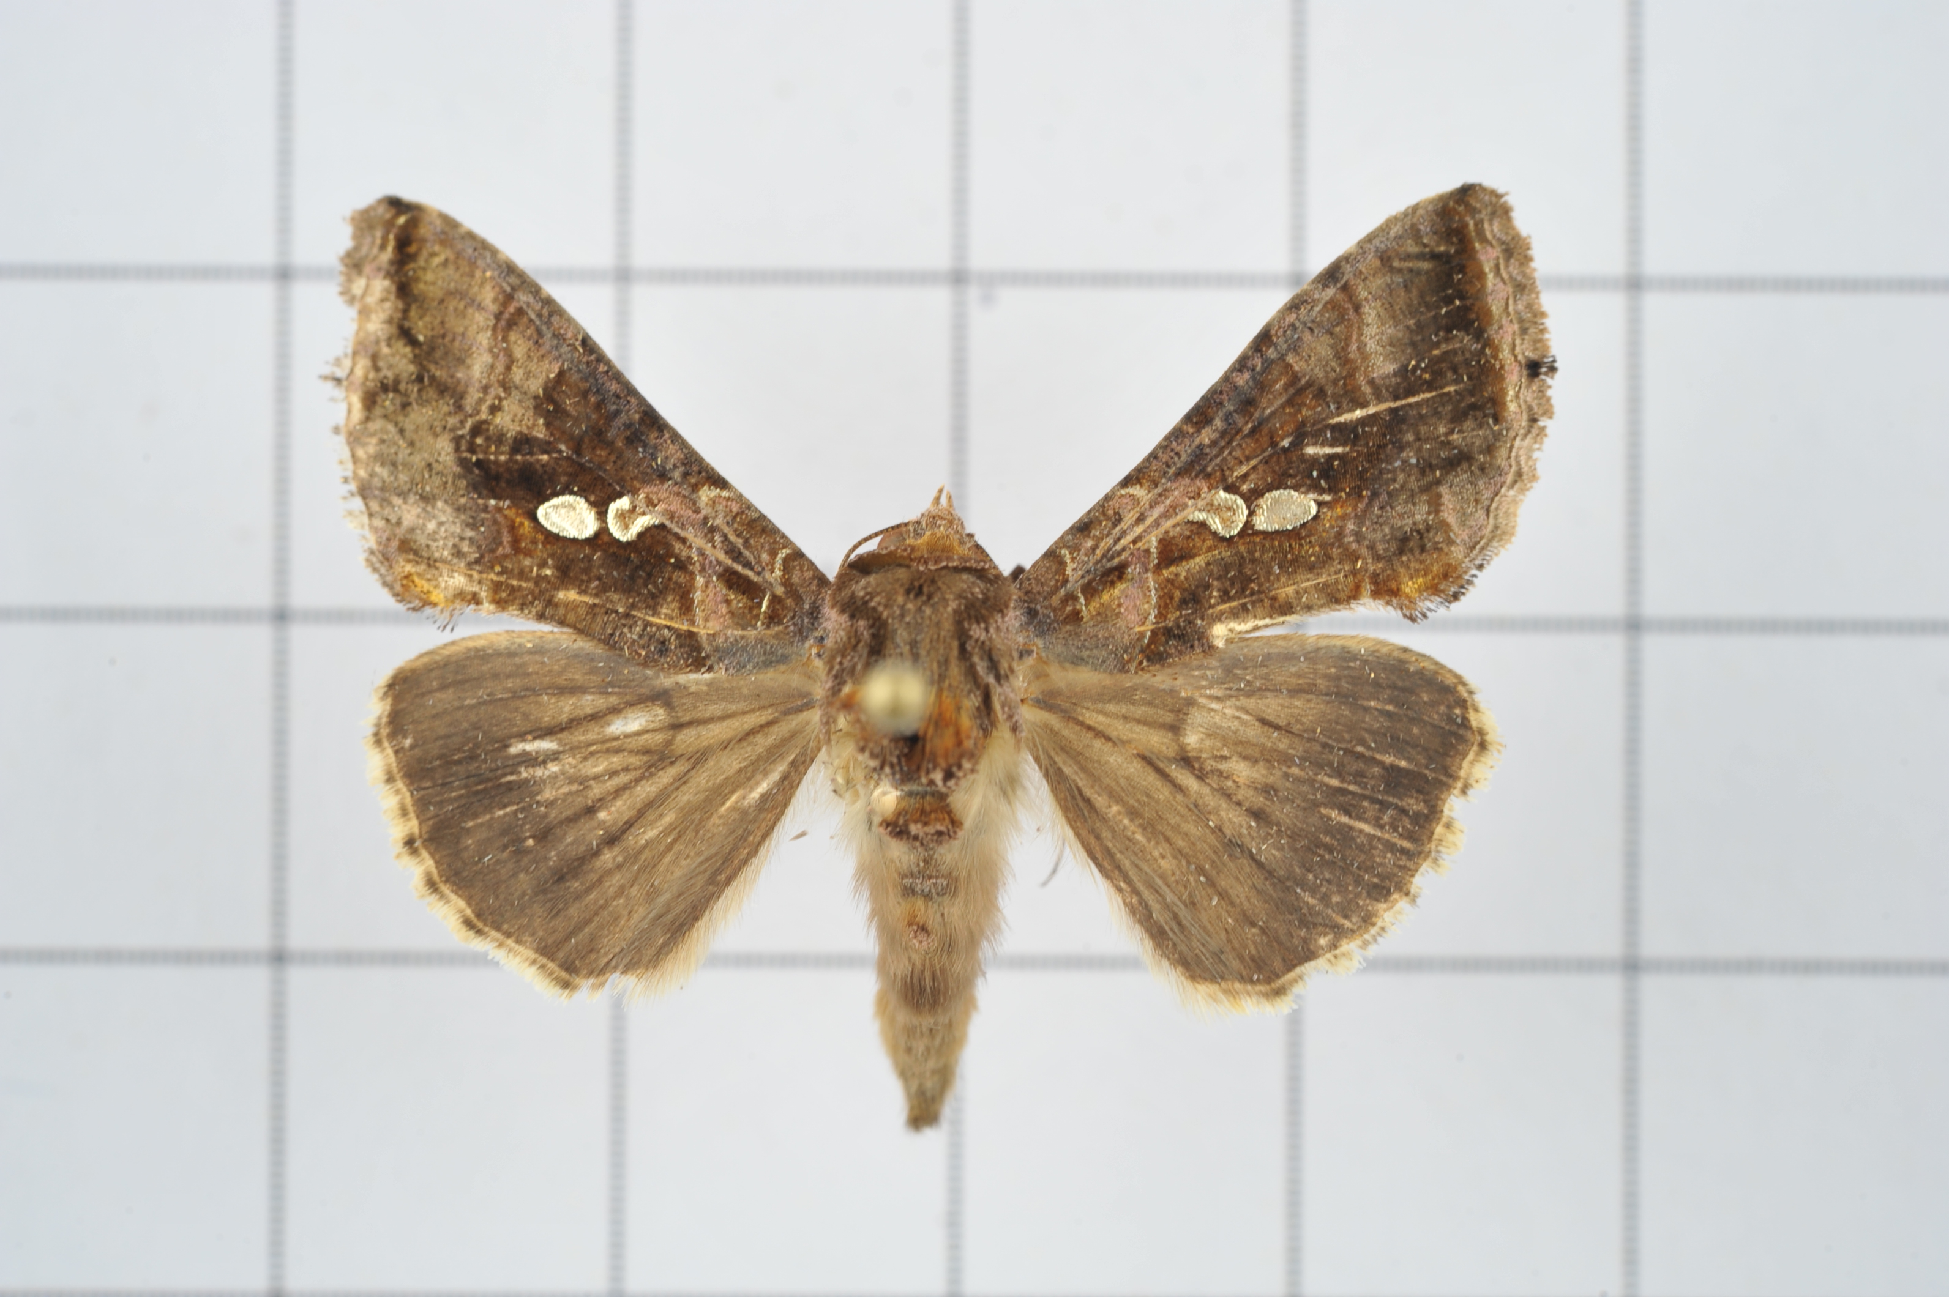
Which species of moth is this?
Chrysodeixis eriosoma
